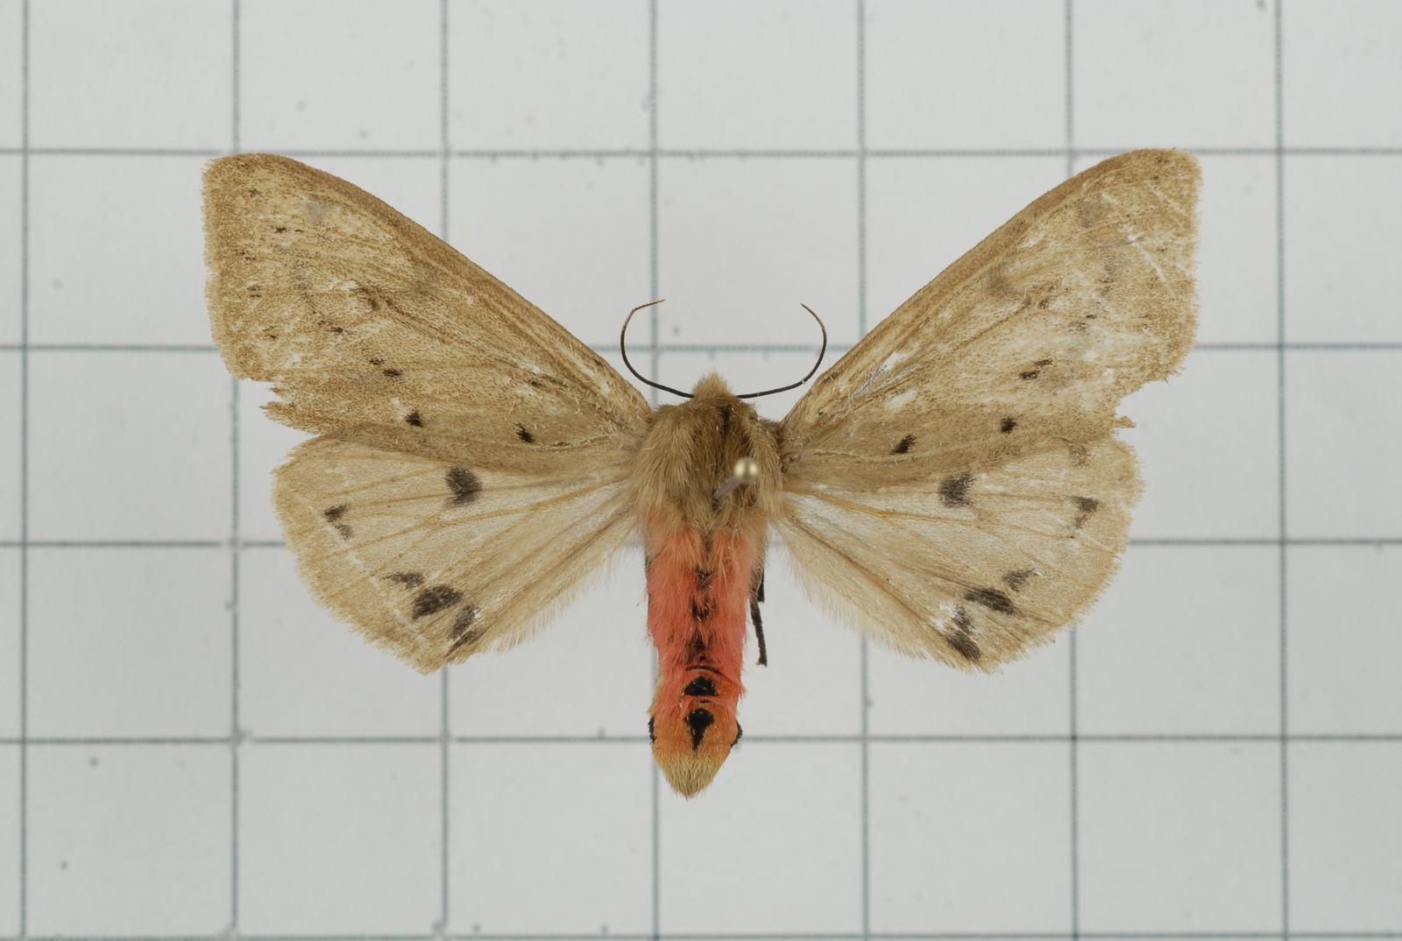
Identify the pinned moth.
Spilosoma fumida
